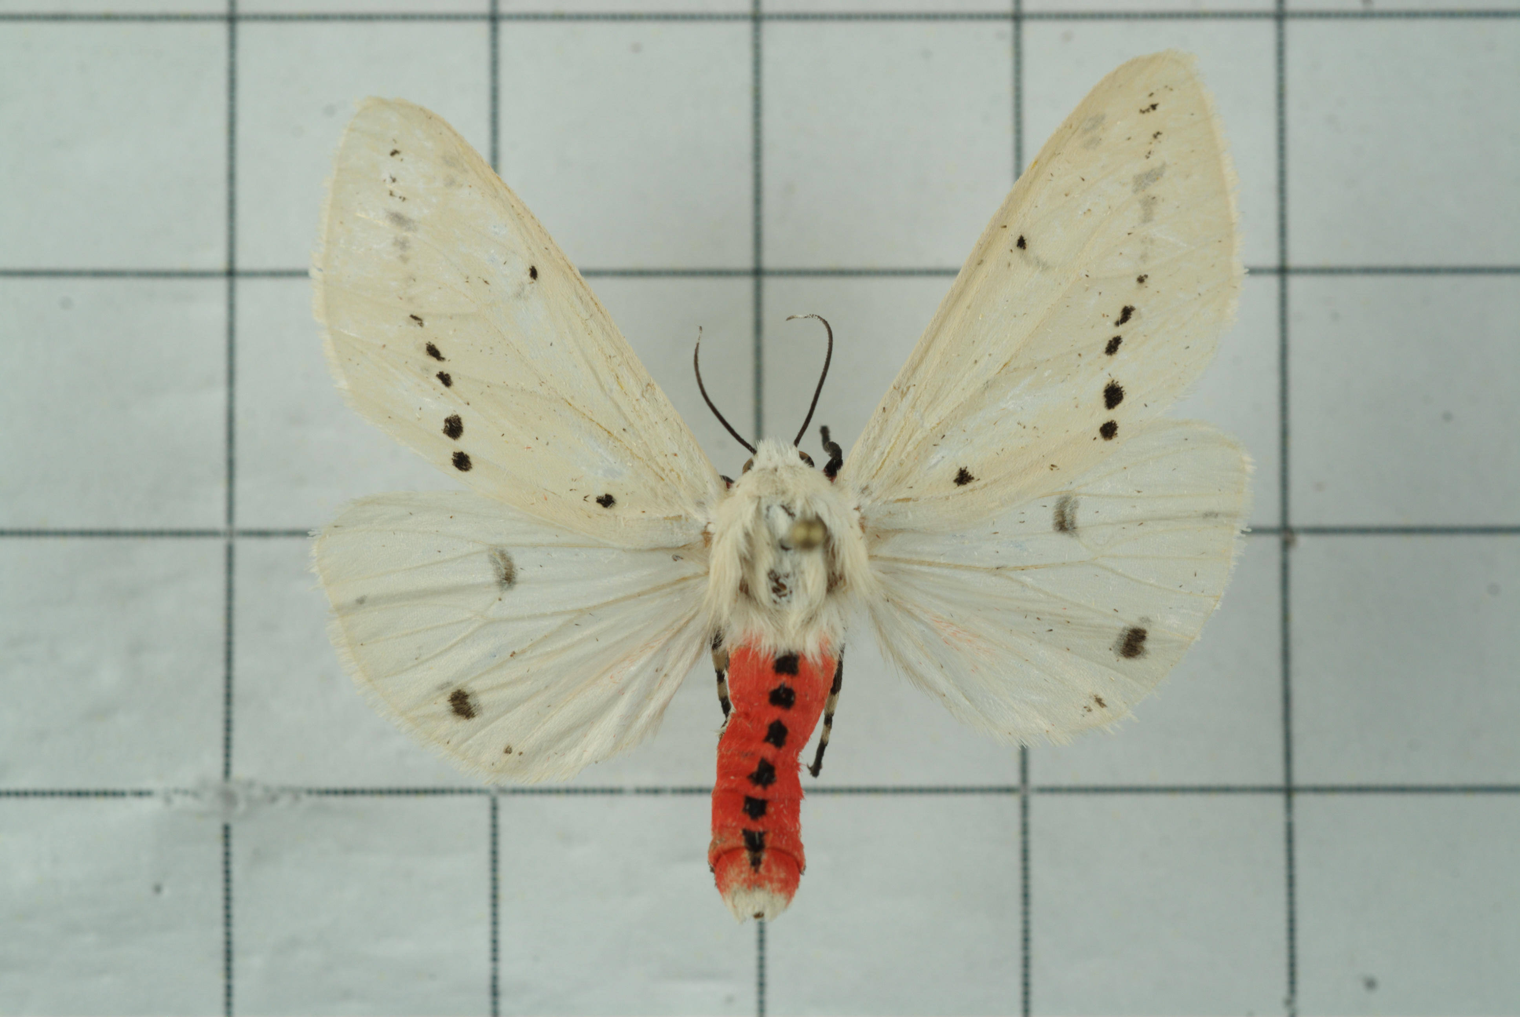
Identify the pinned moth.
Spilarctia subcarnea
